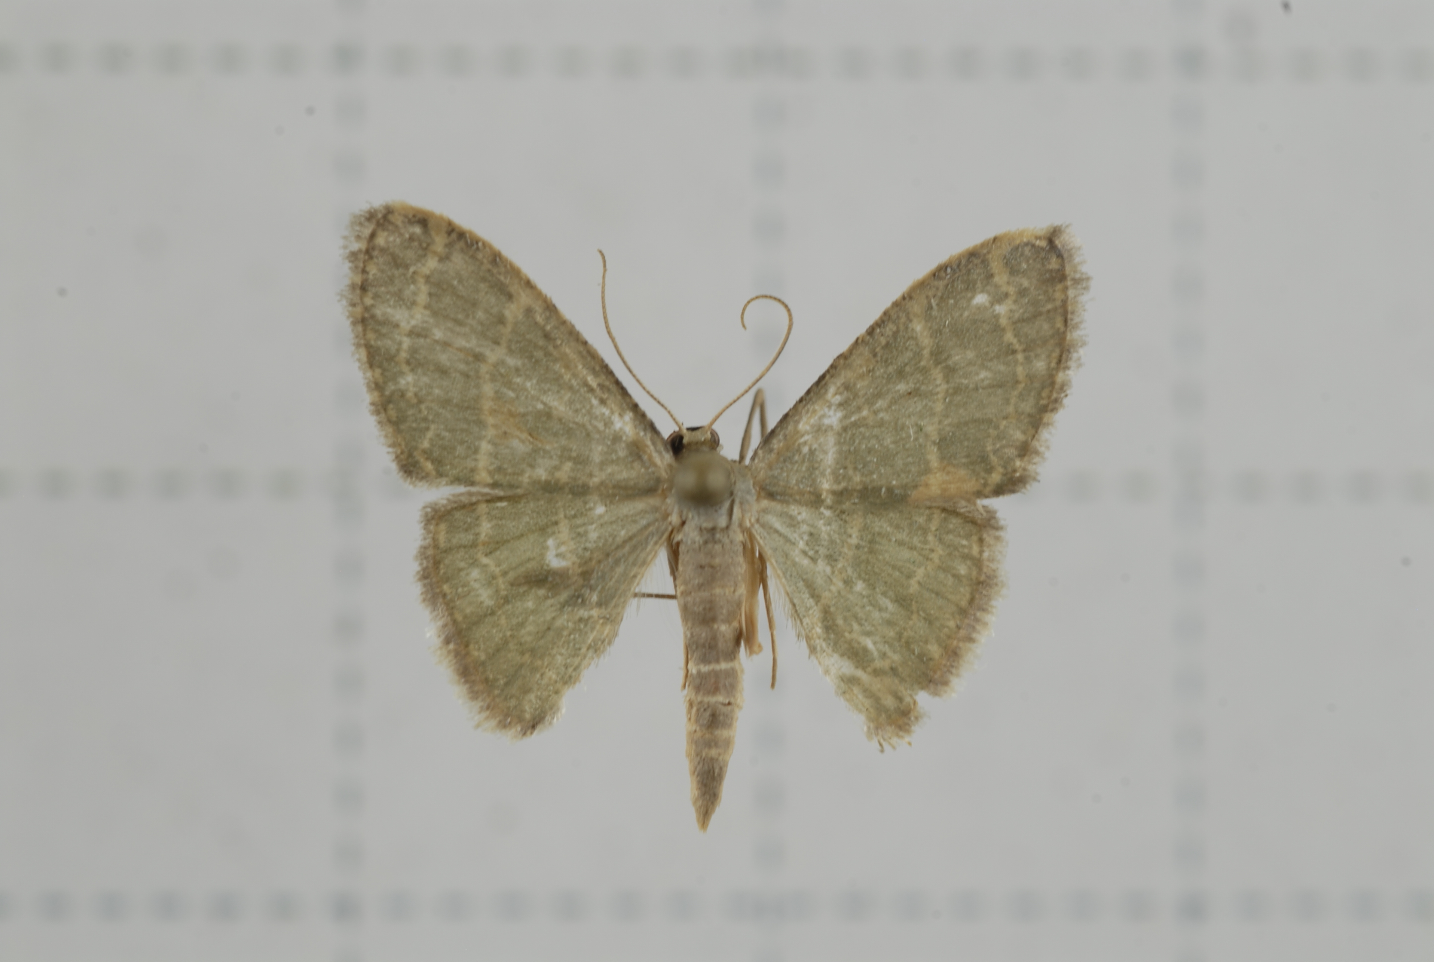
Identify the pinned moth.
Lophophleps purpurea
